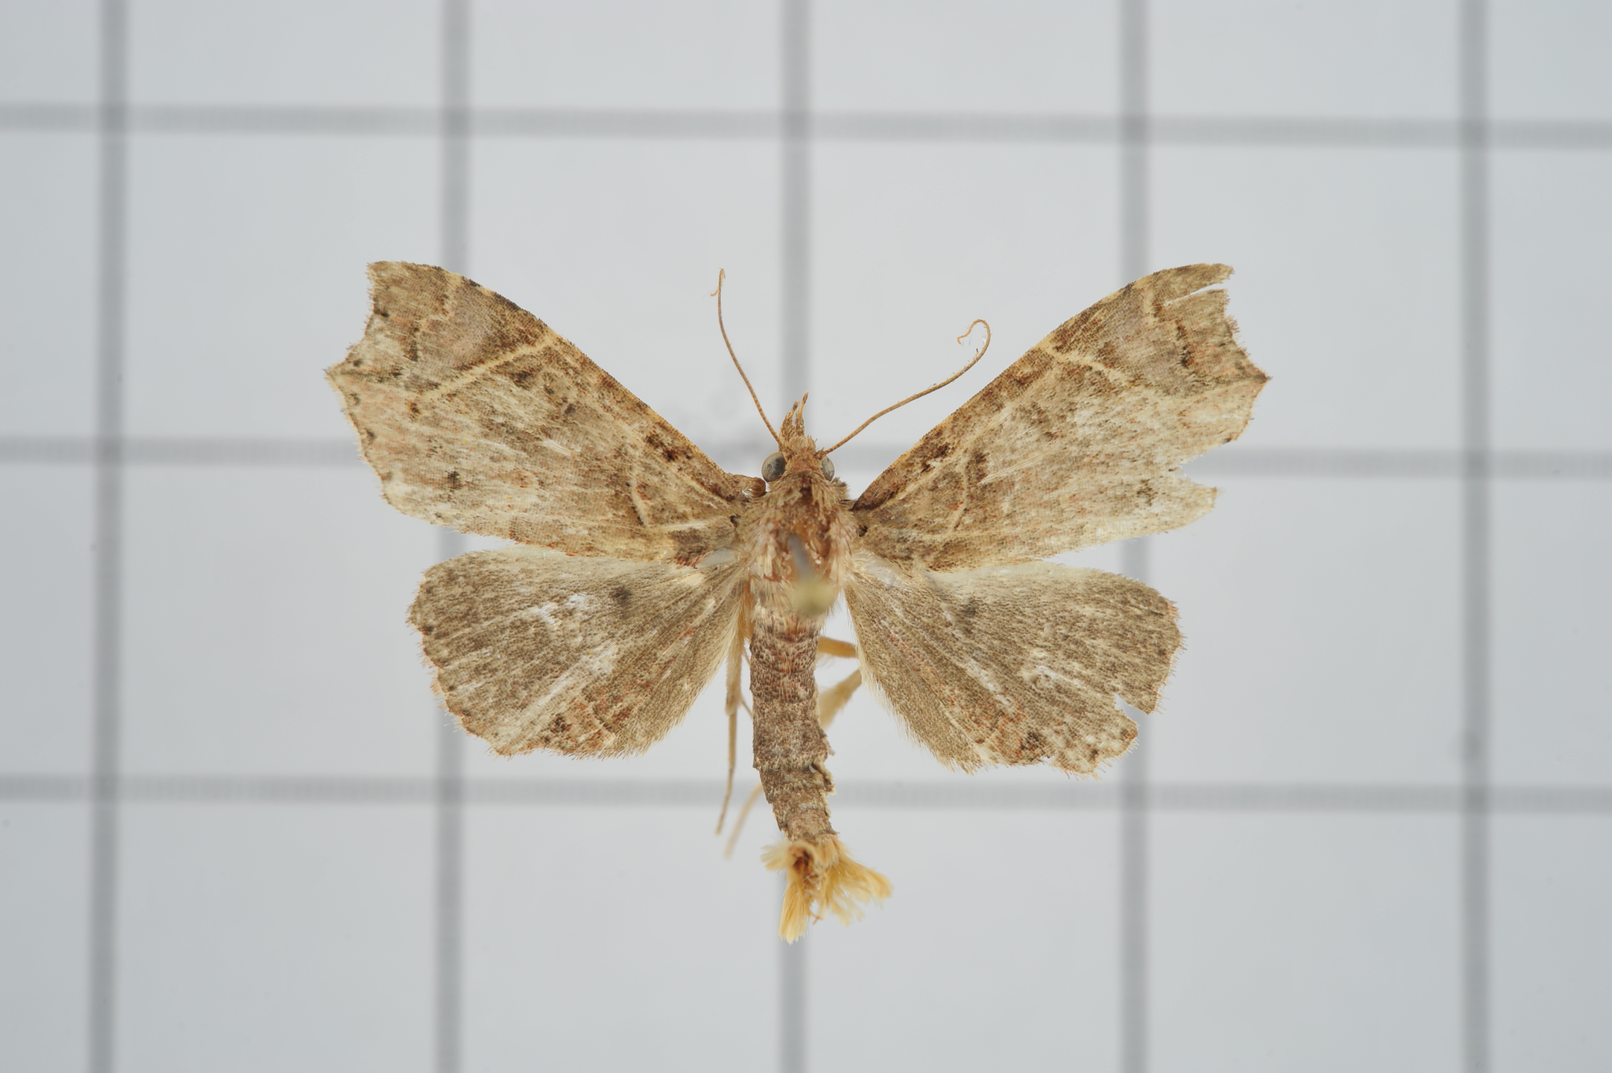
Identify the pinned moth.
Parolulis renalis
